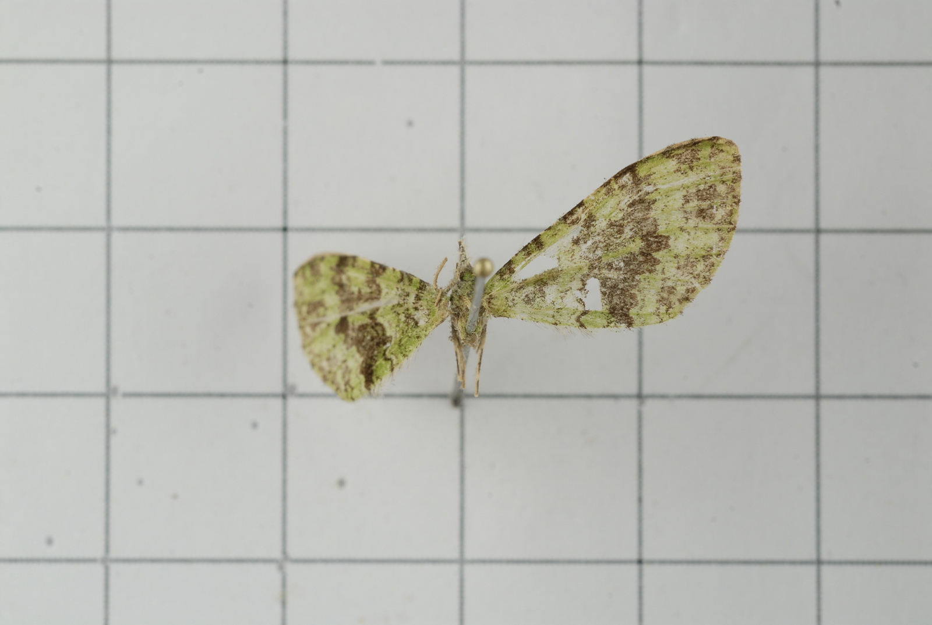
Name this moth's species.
Tristeirometa decussata moltrechti
